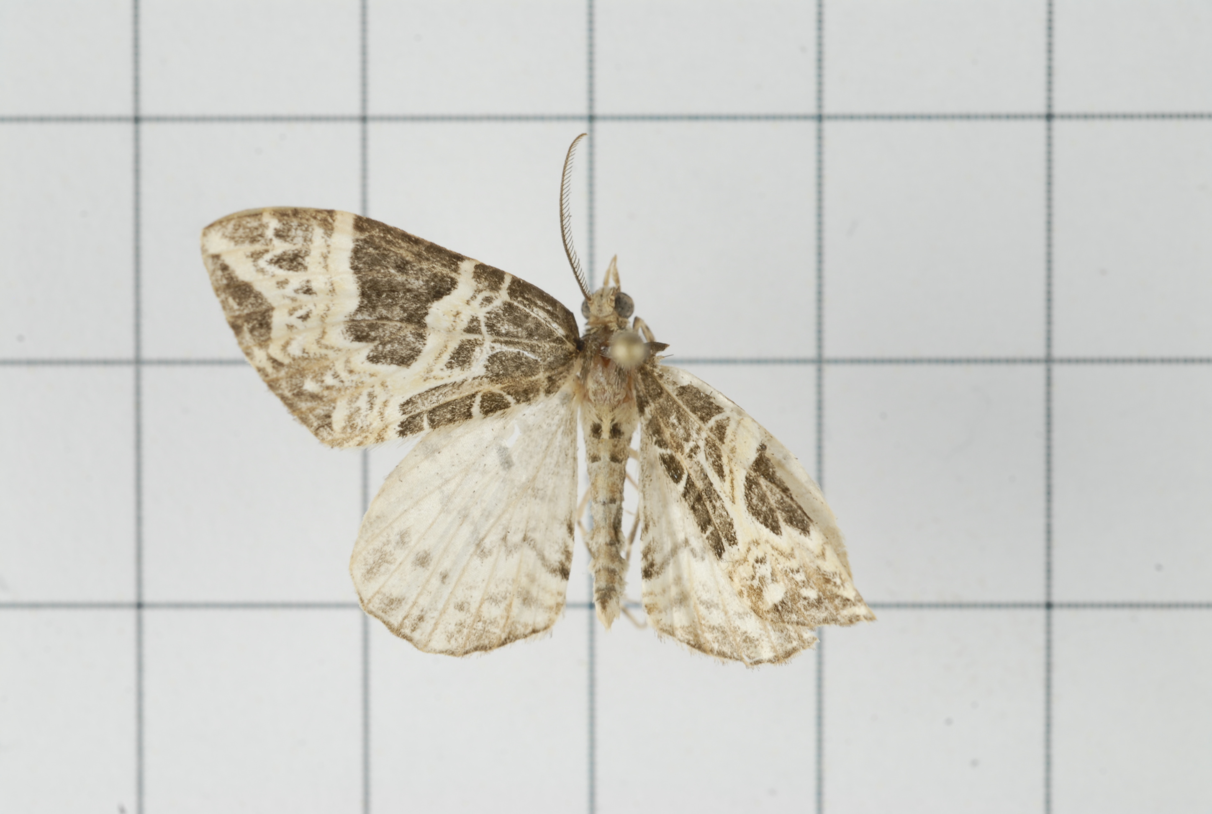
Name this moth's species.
Eustroma contorta
